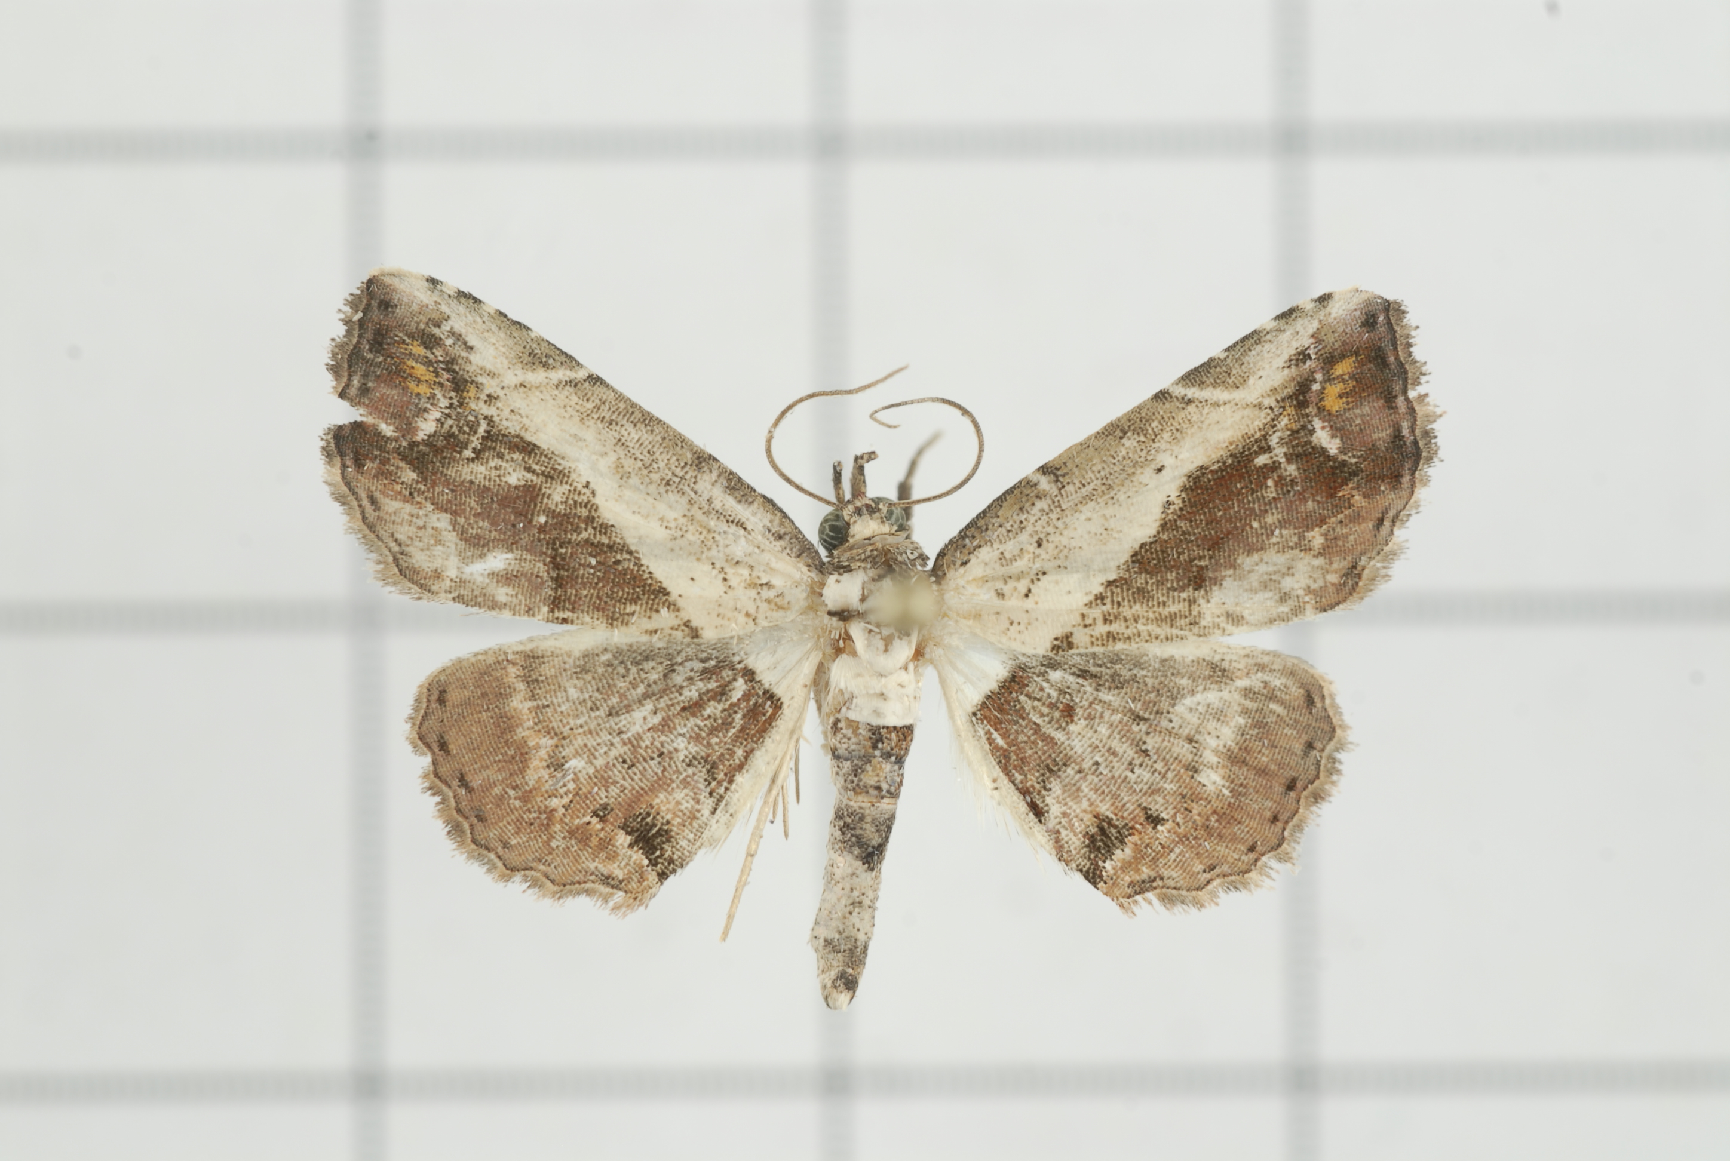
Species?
Lophoruza lunifera
